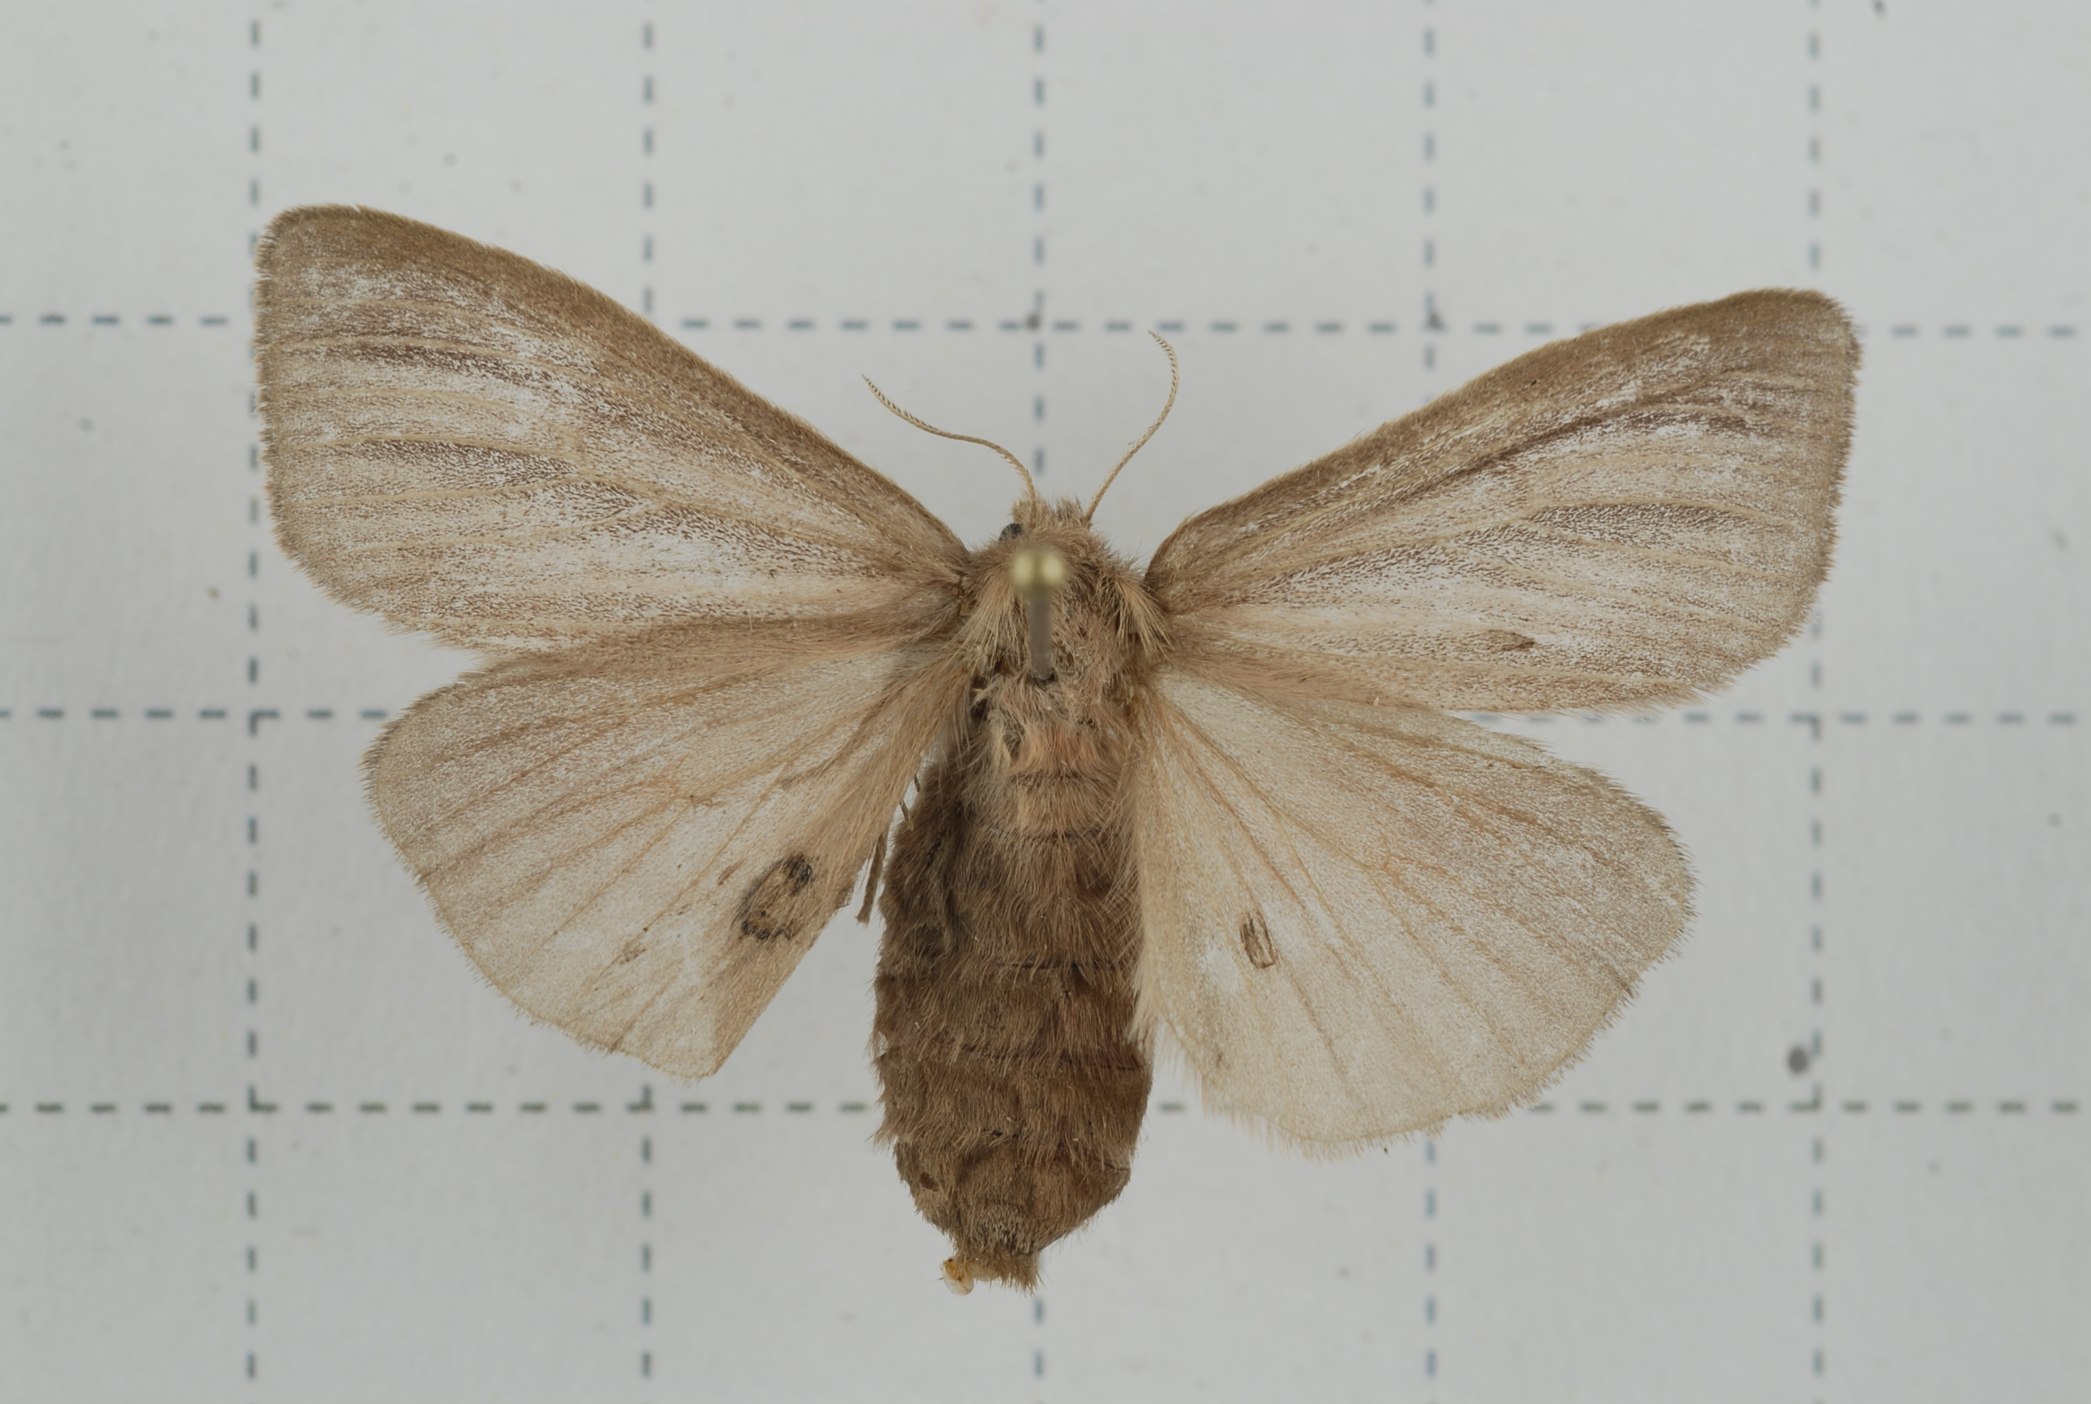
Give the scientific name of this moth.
Pantana substrigosa
